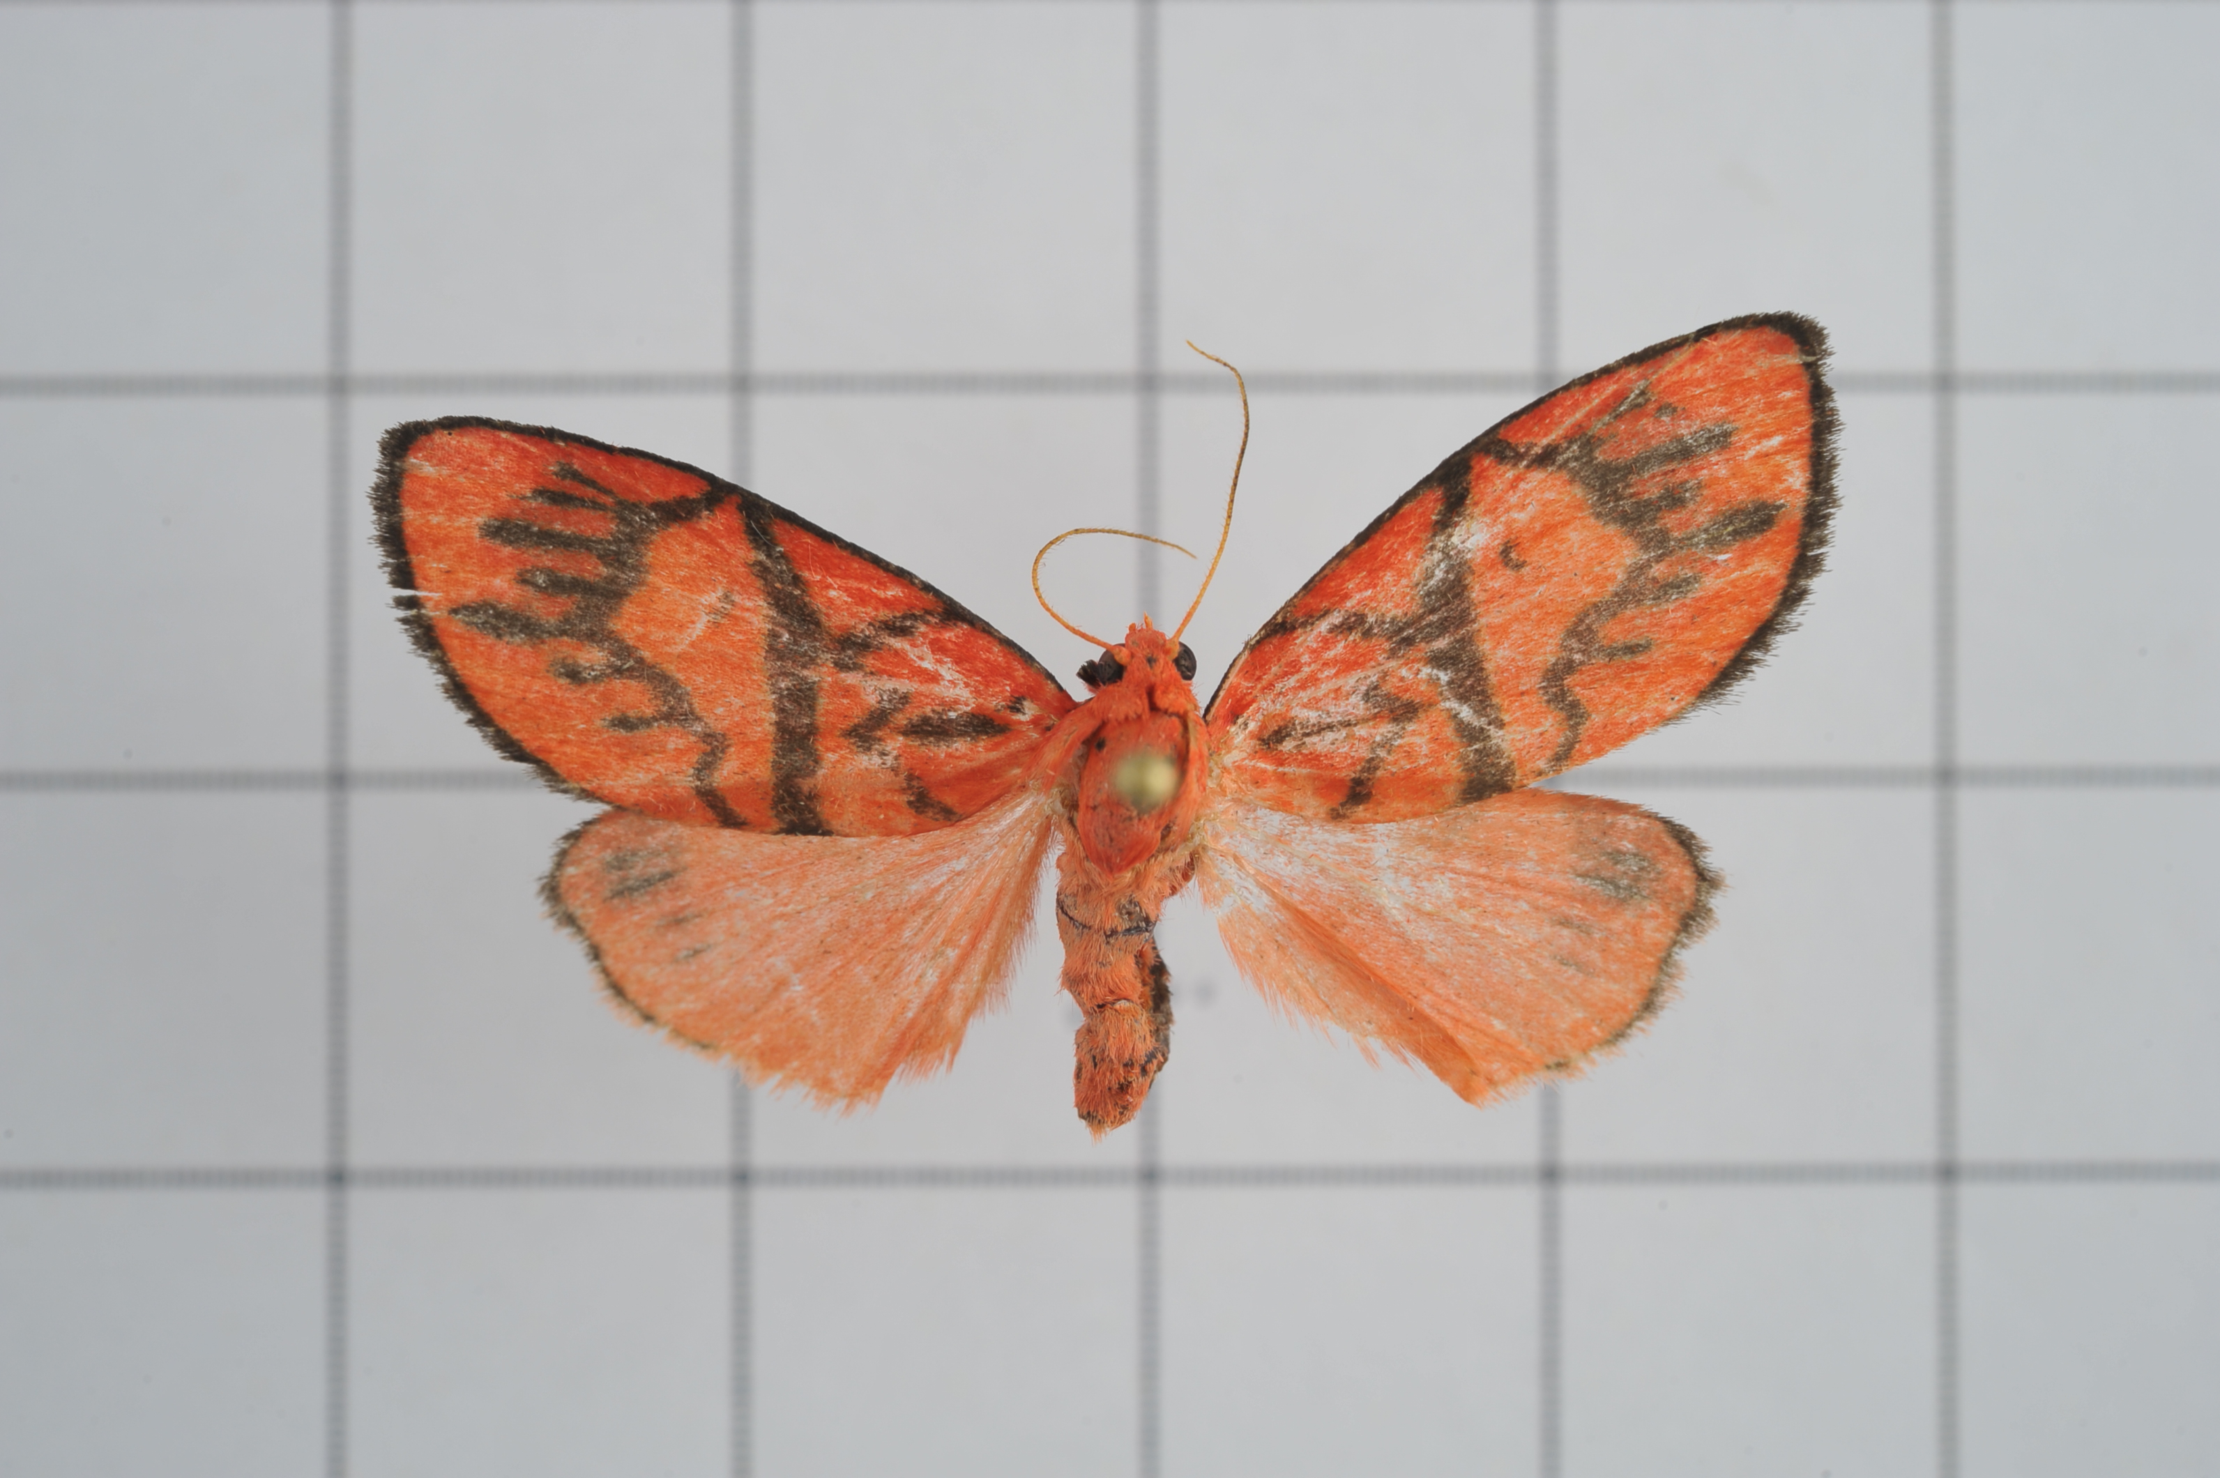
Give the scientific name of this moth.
Ammatho tairadiata
